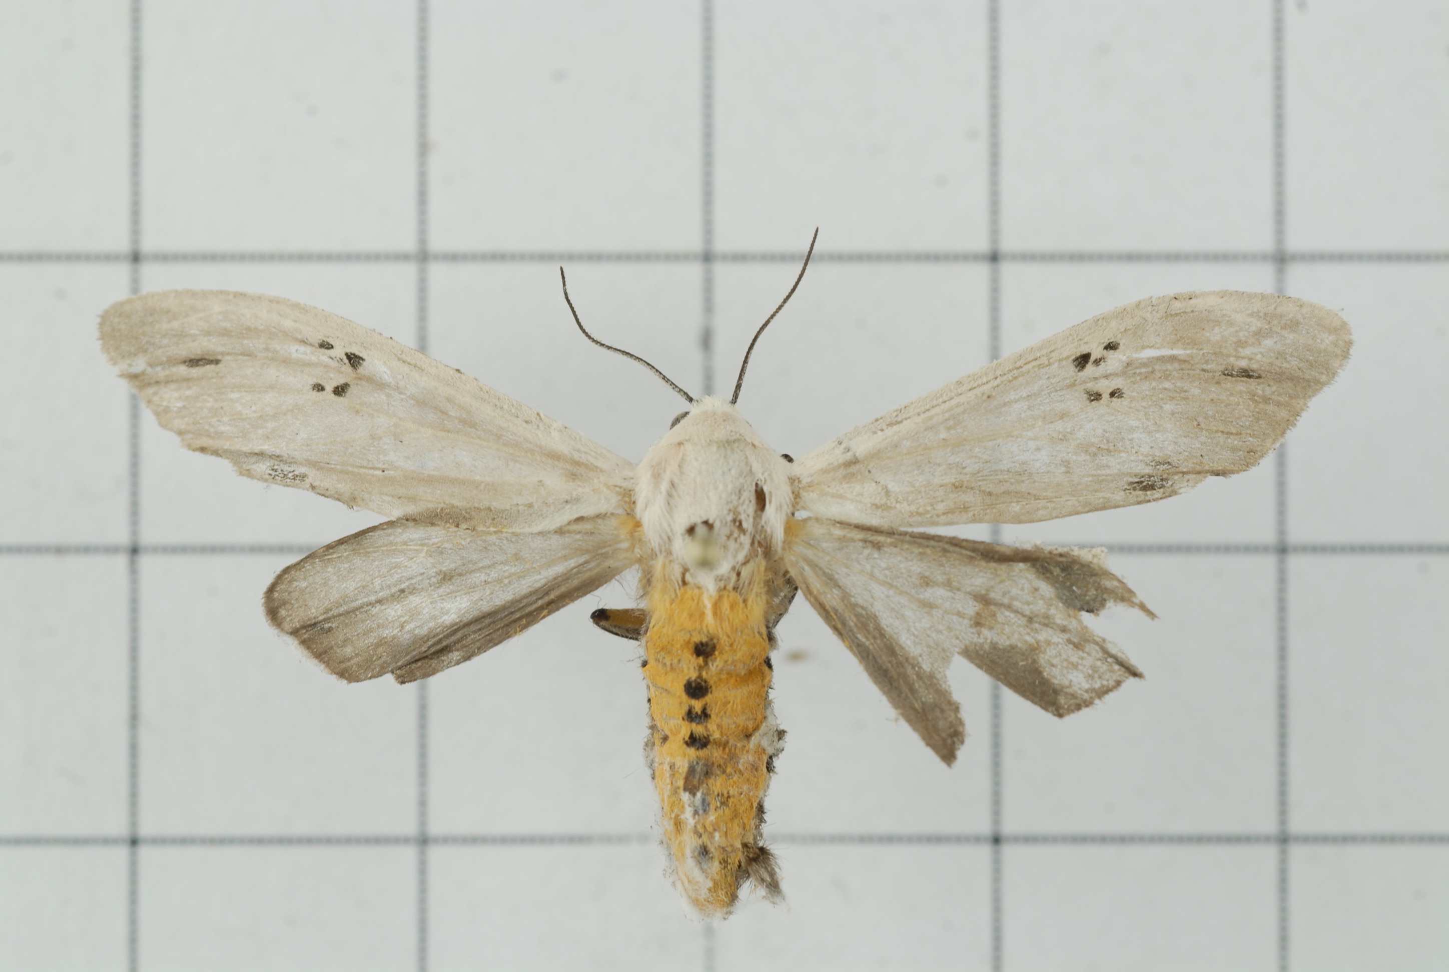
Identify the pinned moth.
Creatonotos transiens koni
